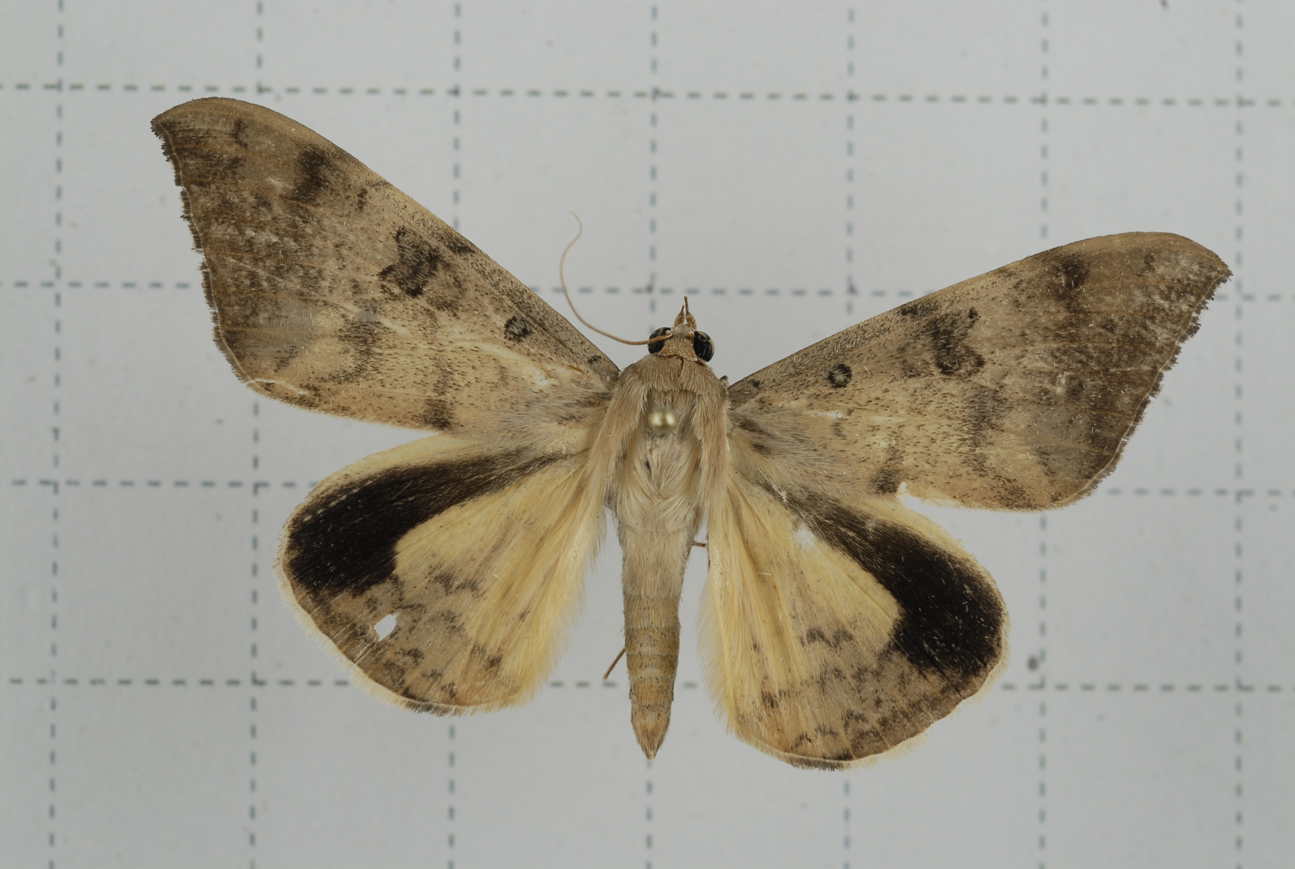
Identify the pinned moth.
Oxyodes scrobiculata
